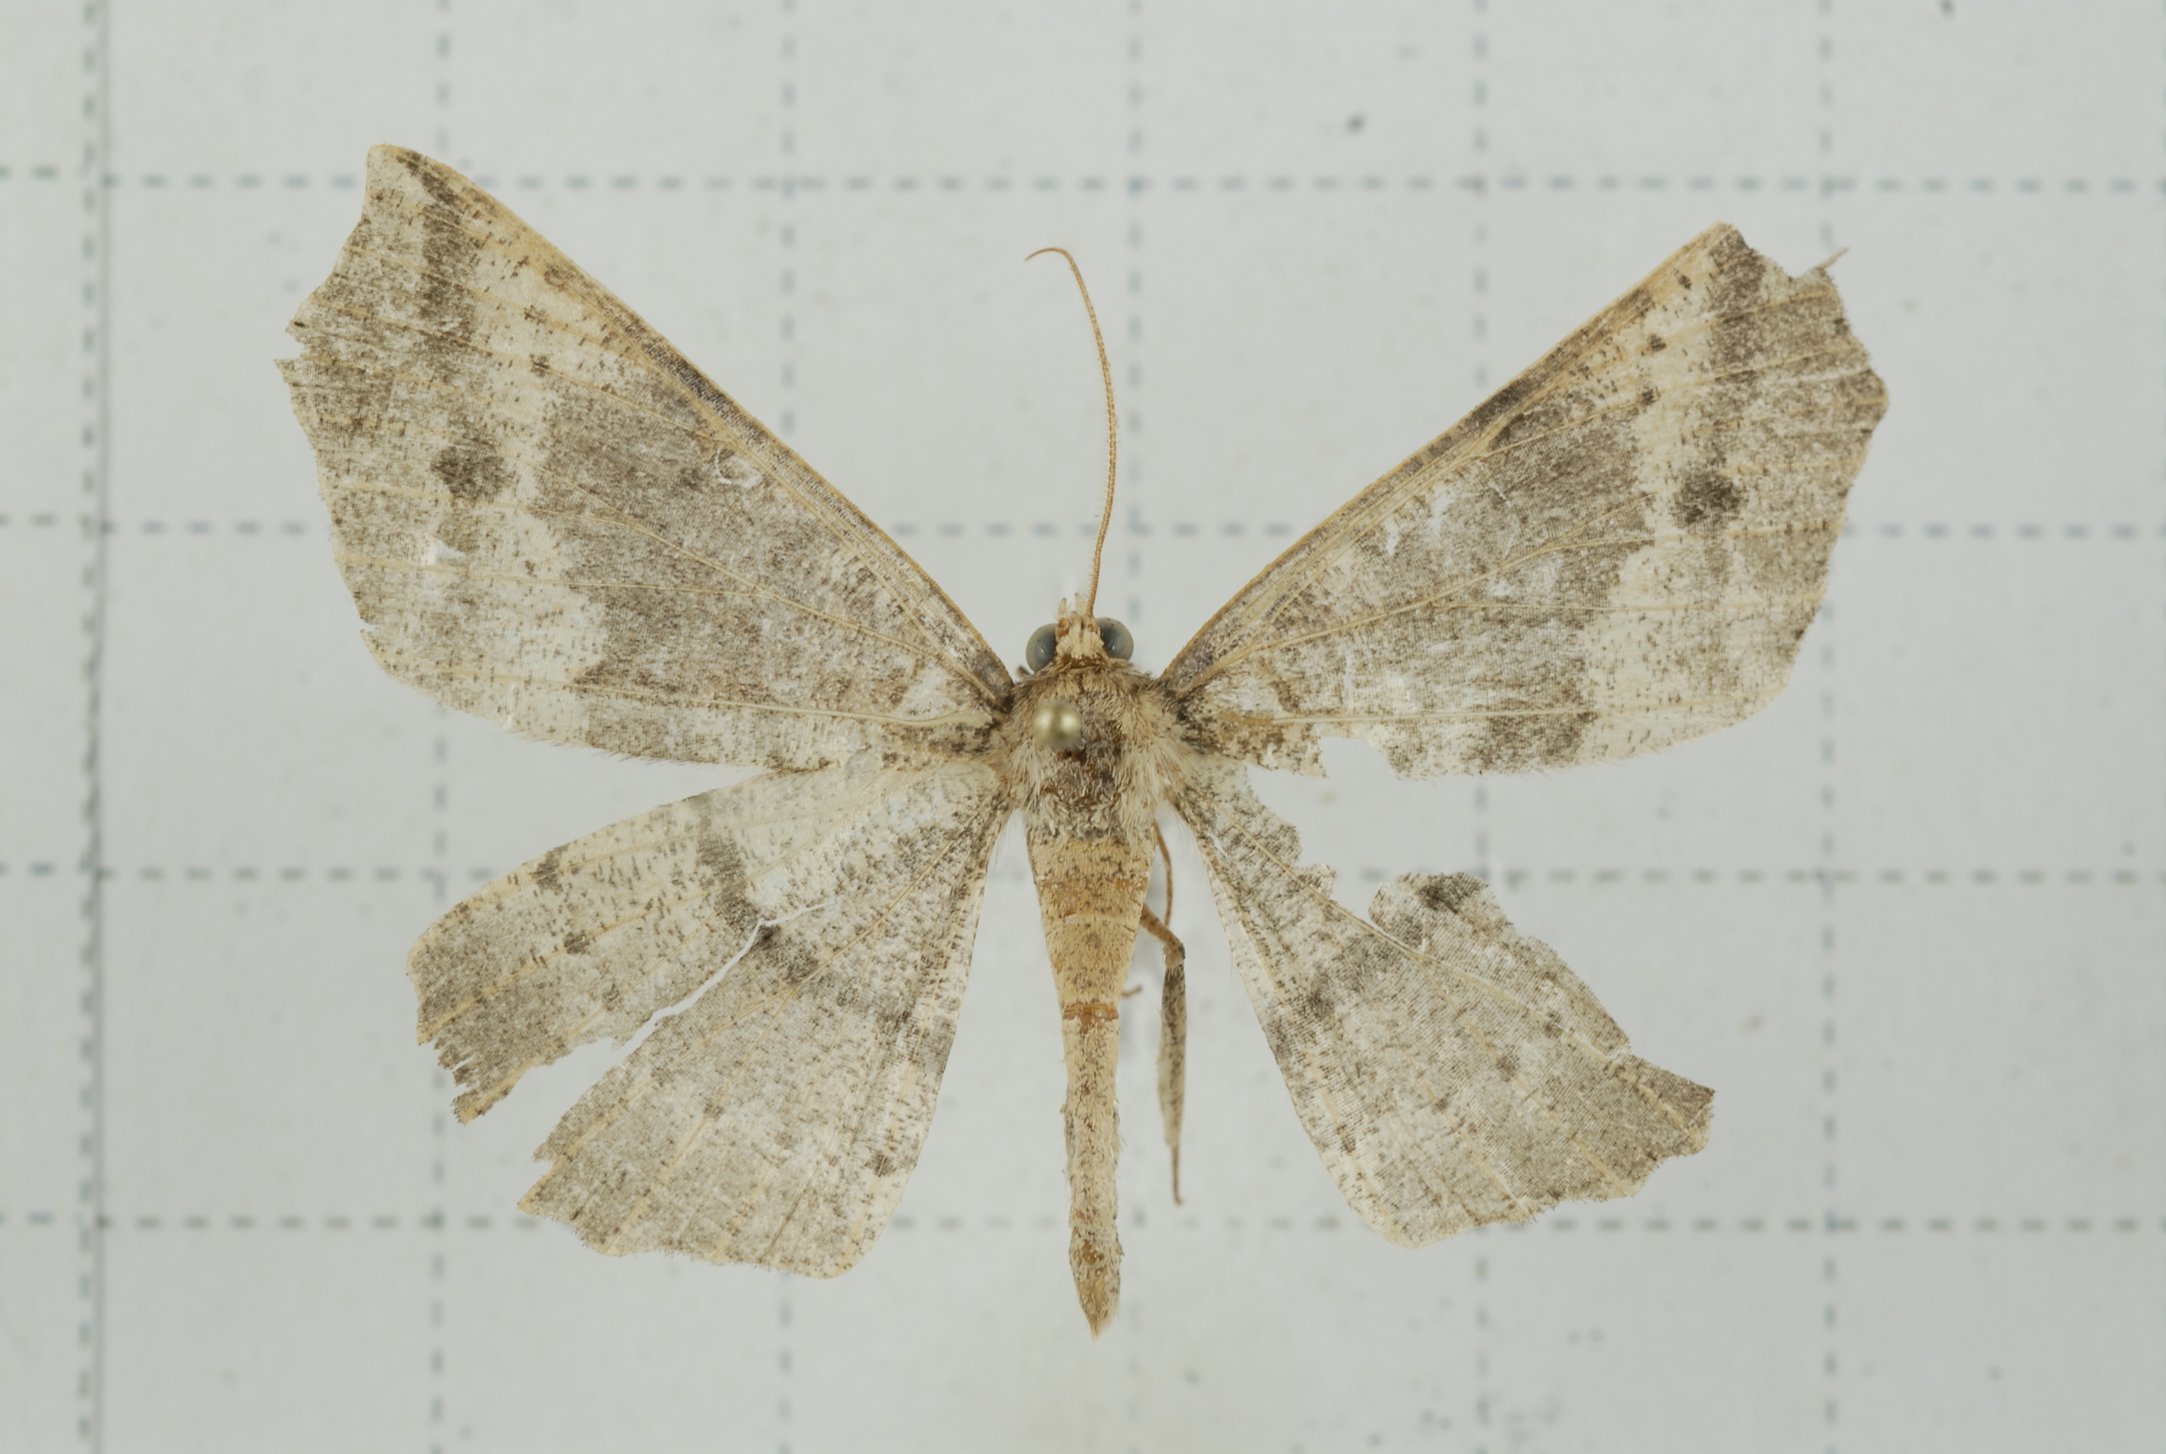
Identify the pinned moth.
Xerodes albonotaria aritai
